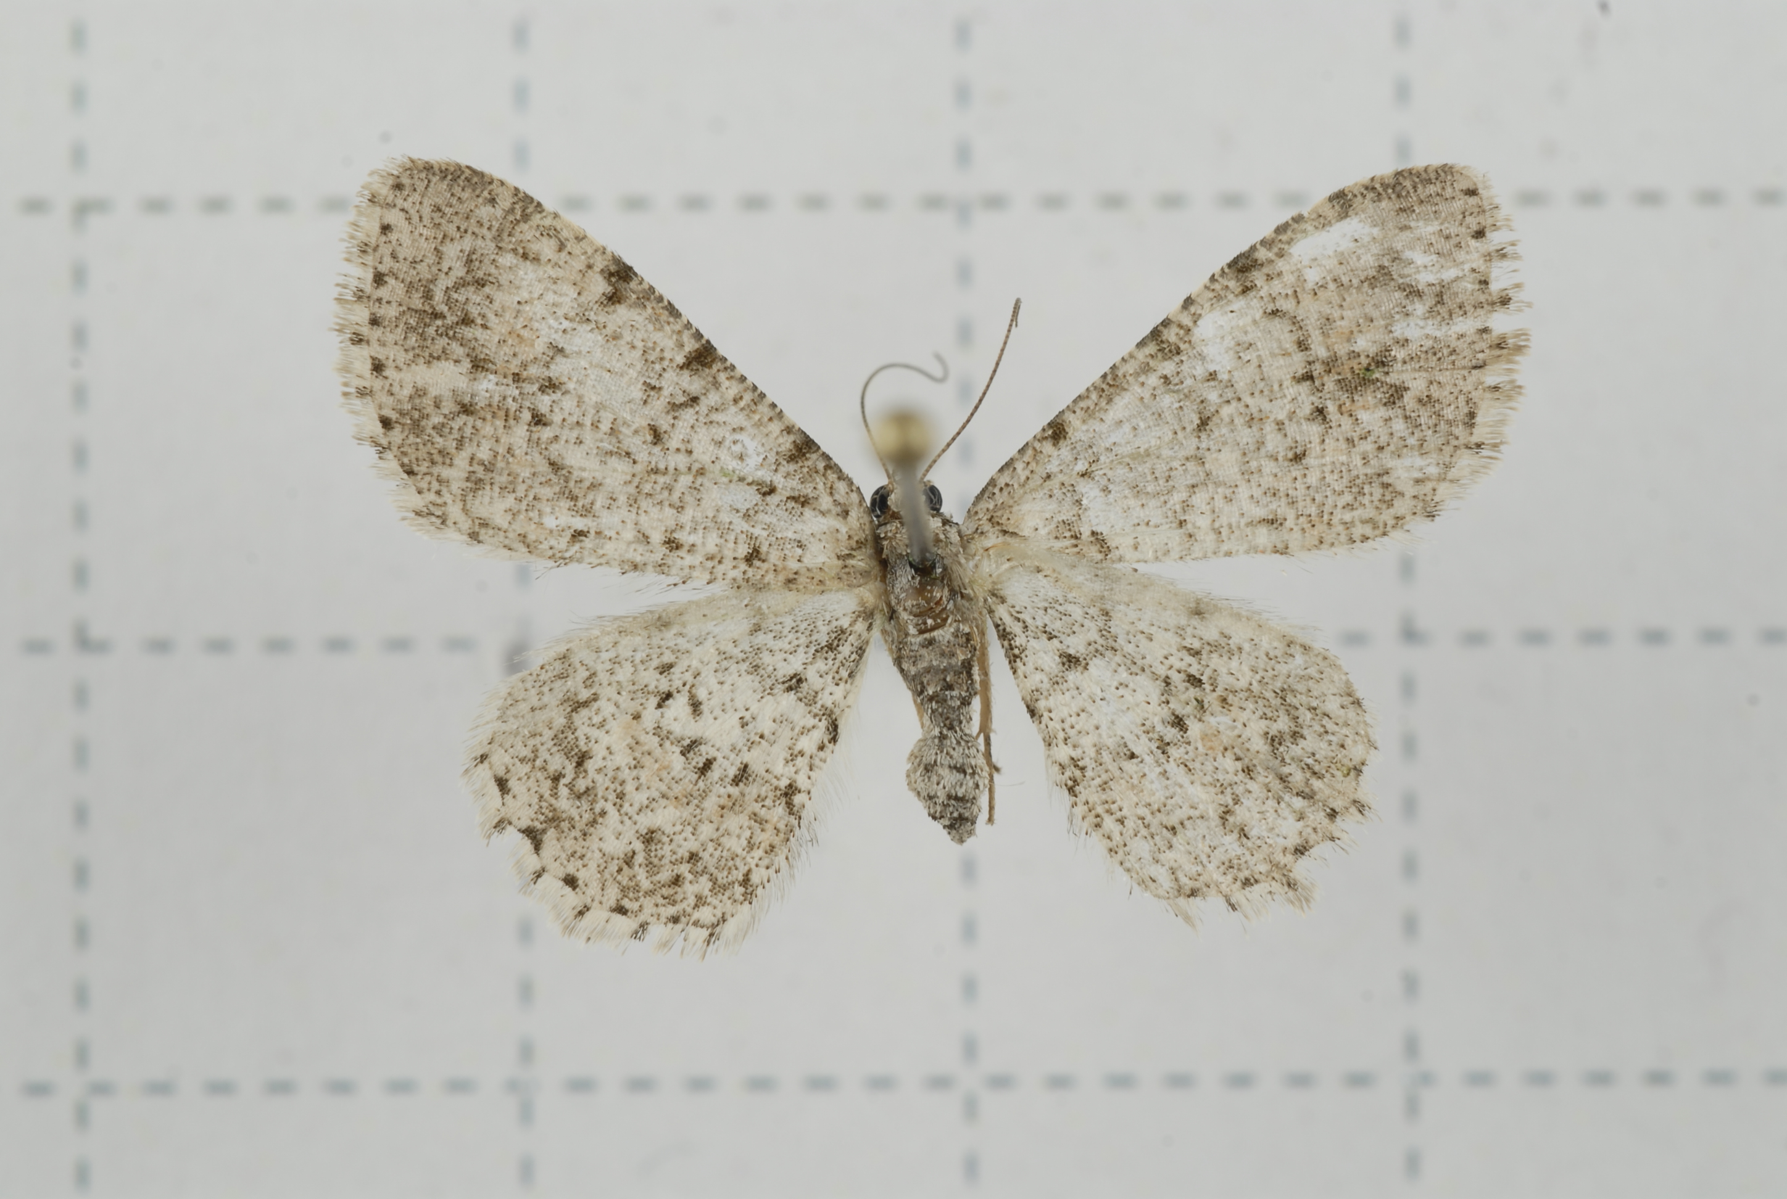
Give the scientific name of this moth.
Myrioblephara simplaria simplaria
